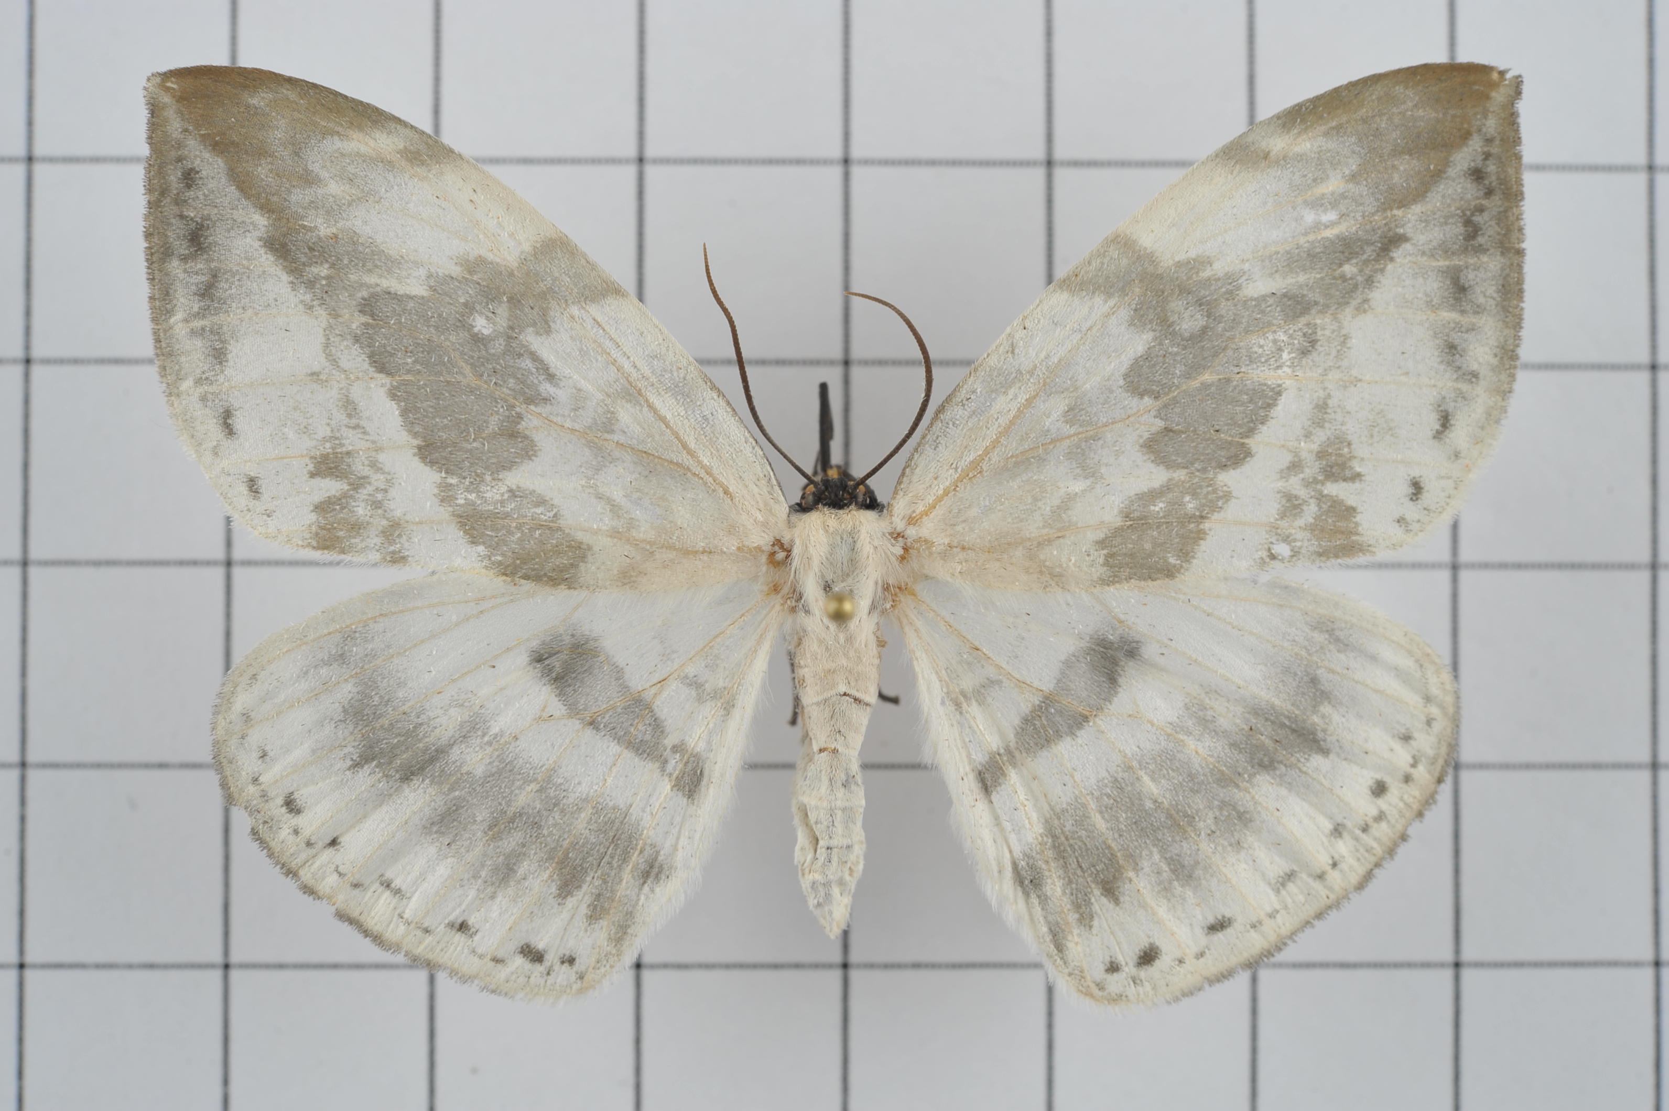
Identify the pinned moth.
Cyclidia substigmaria substigmaria
